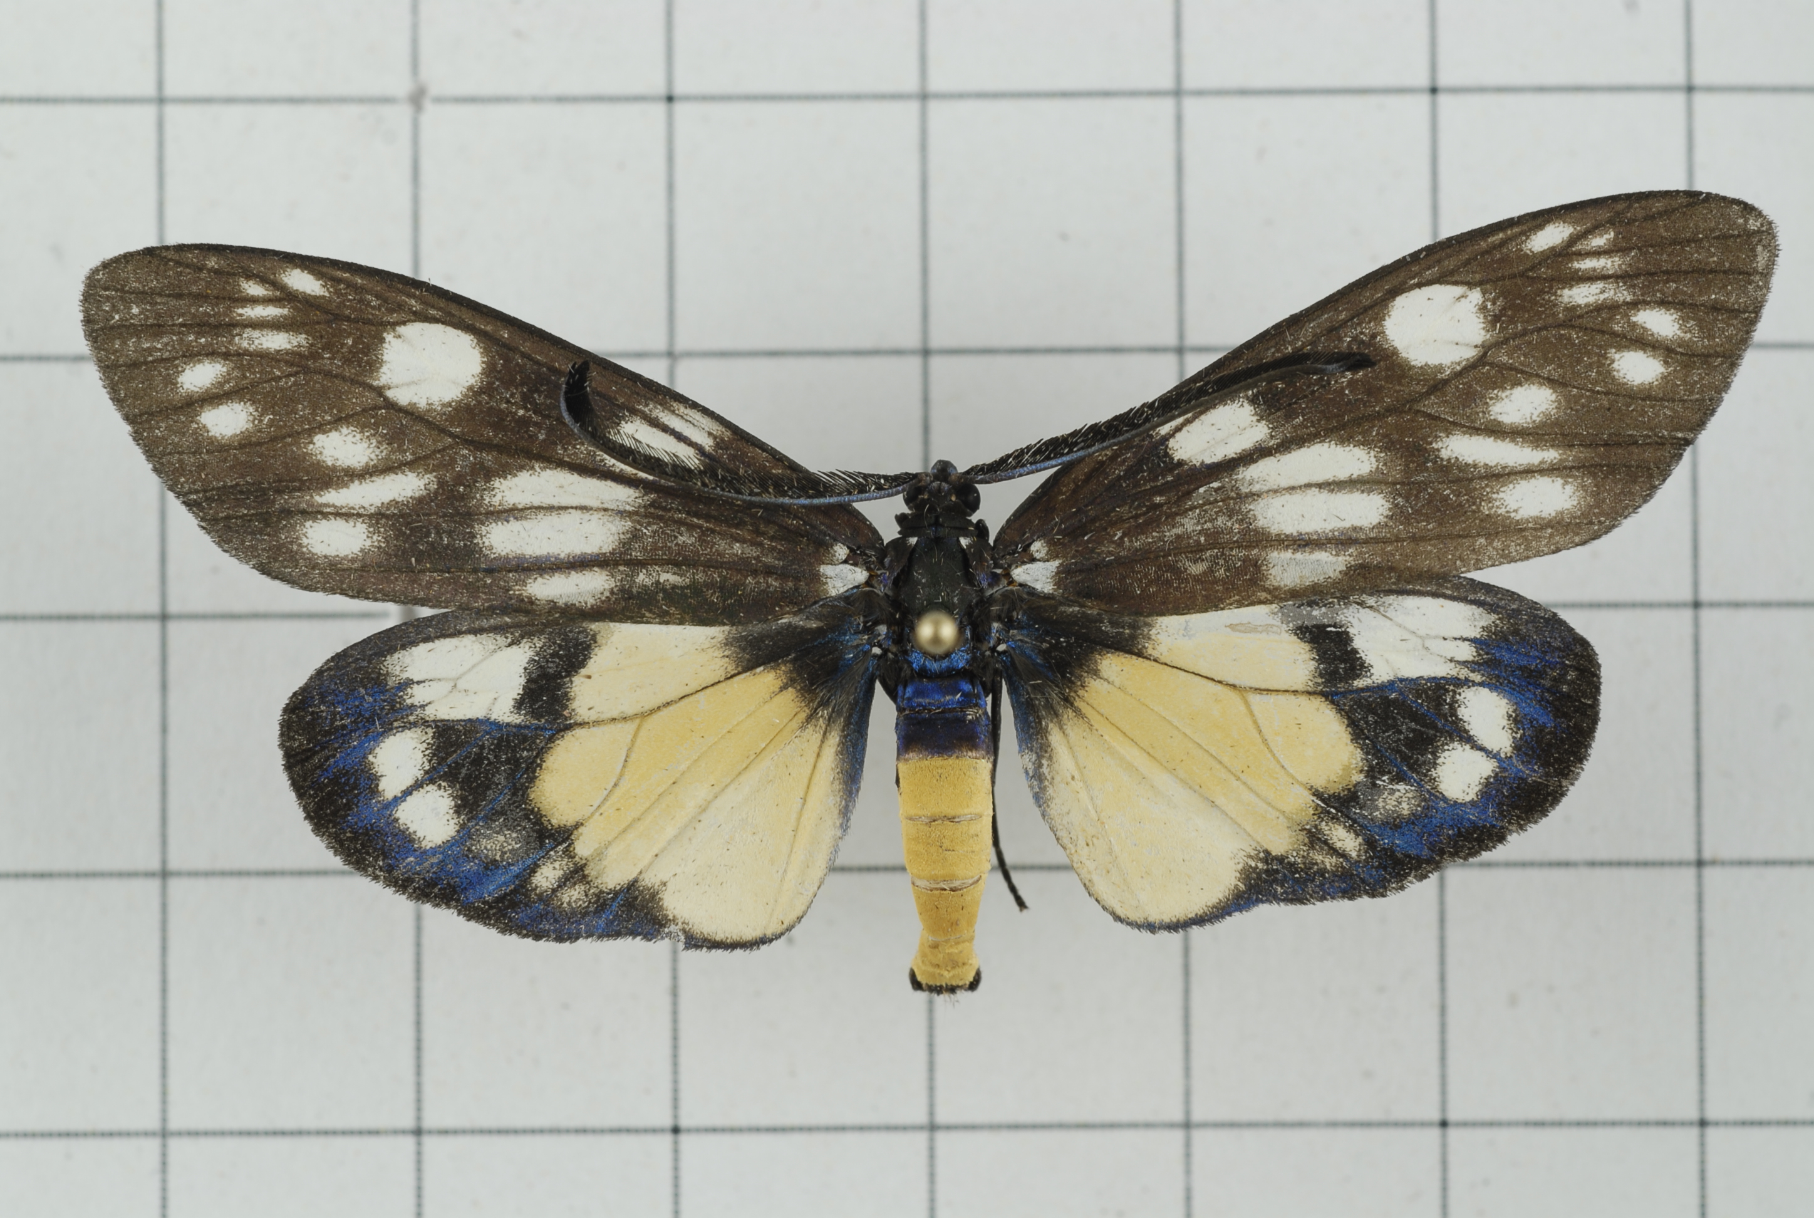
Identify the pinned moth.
Eterusia aedea formosana
